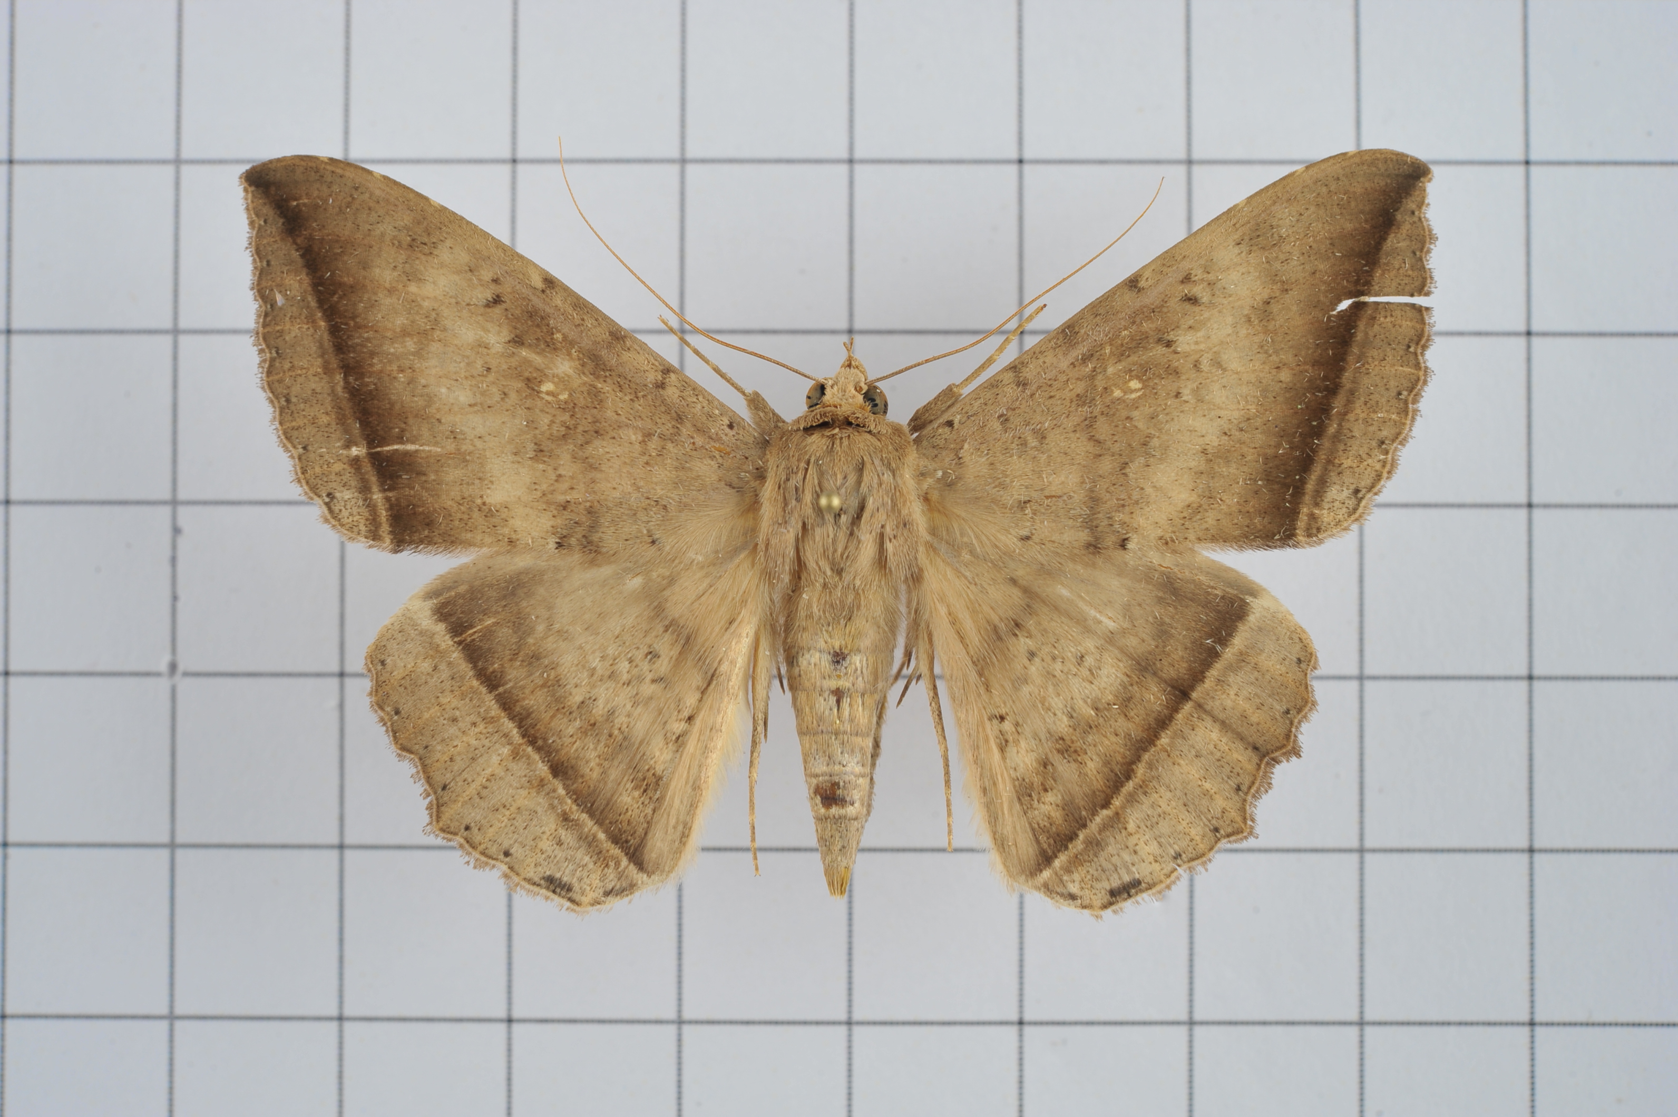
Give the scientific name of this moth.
Hulodes caranea
